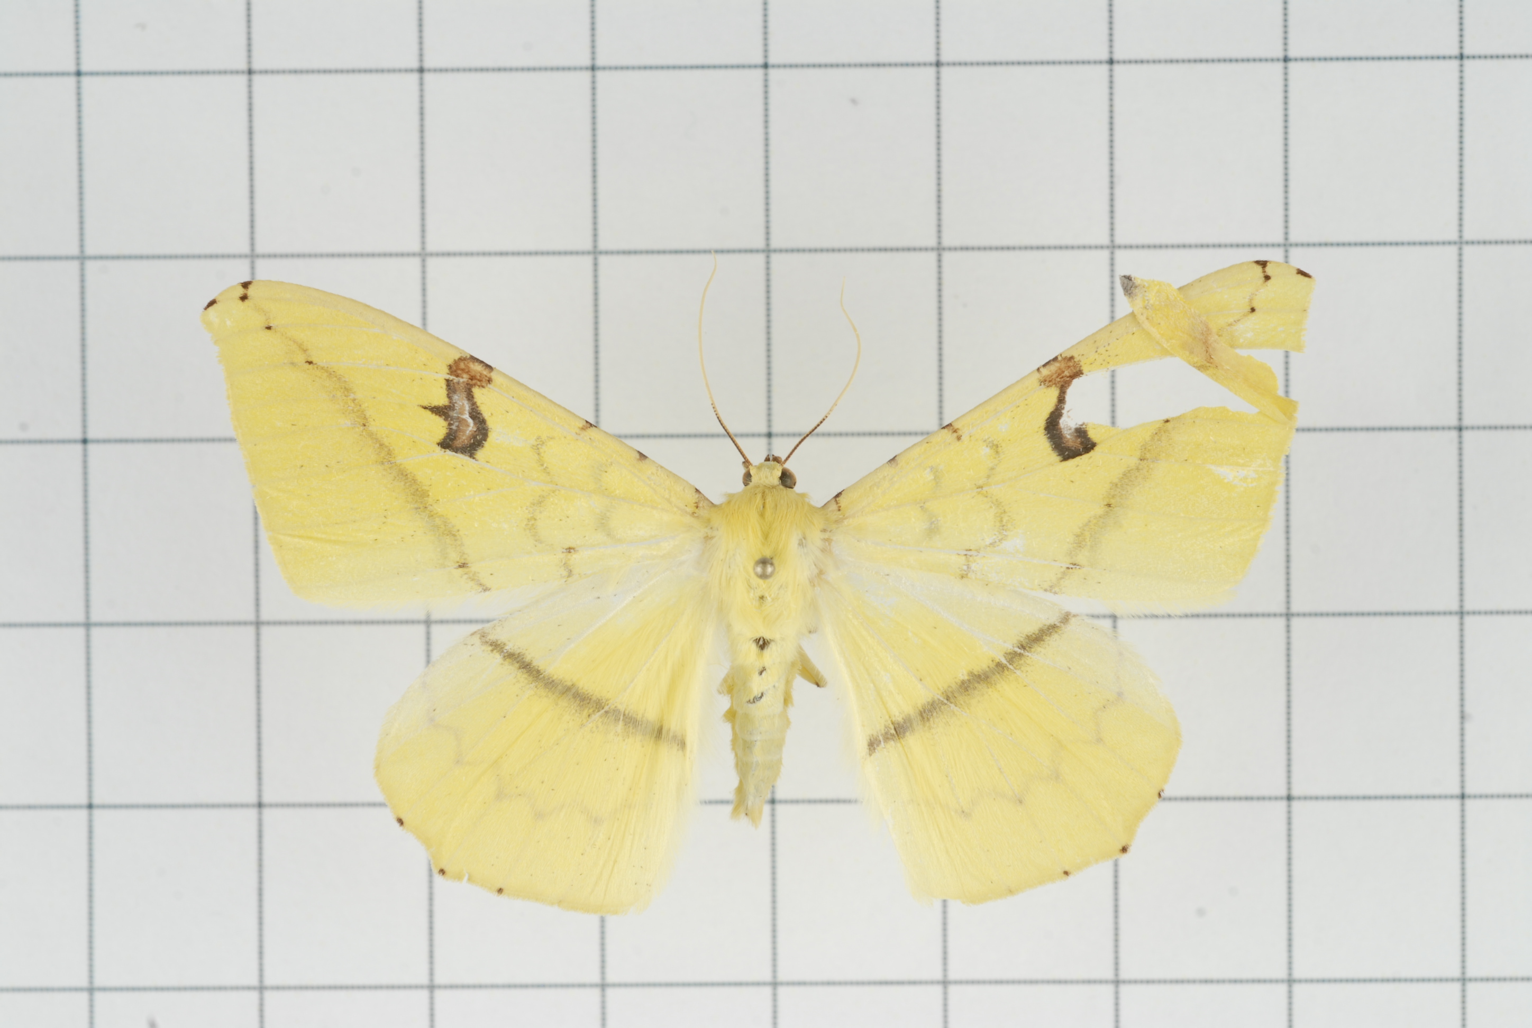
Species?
Opisthograptis moelleri
